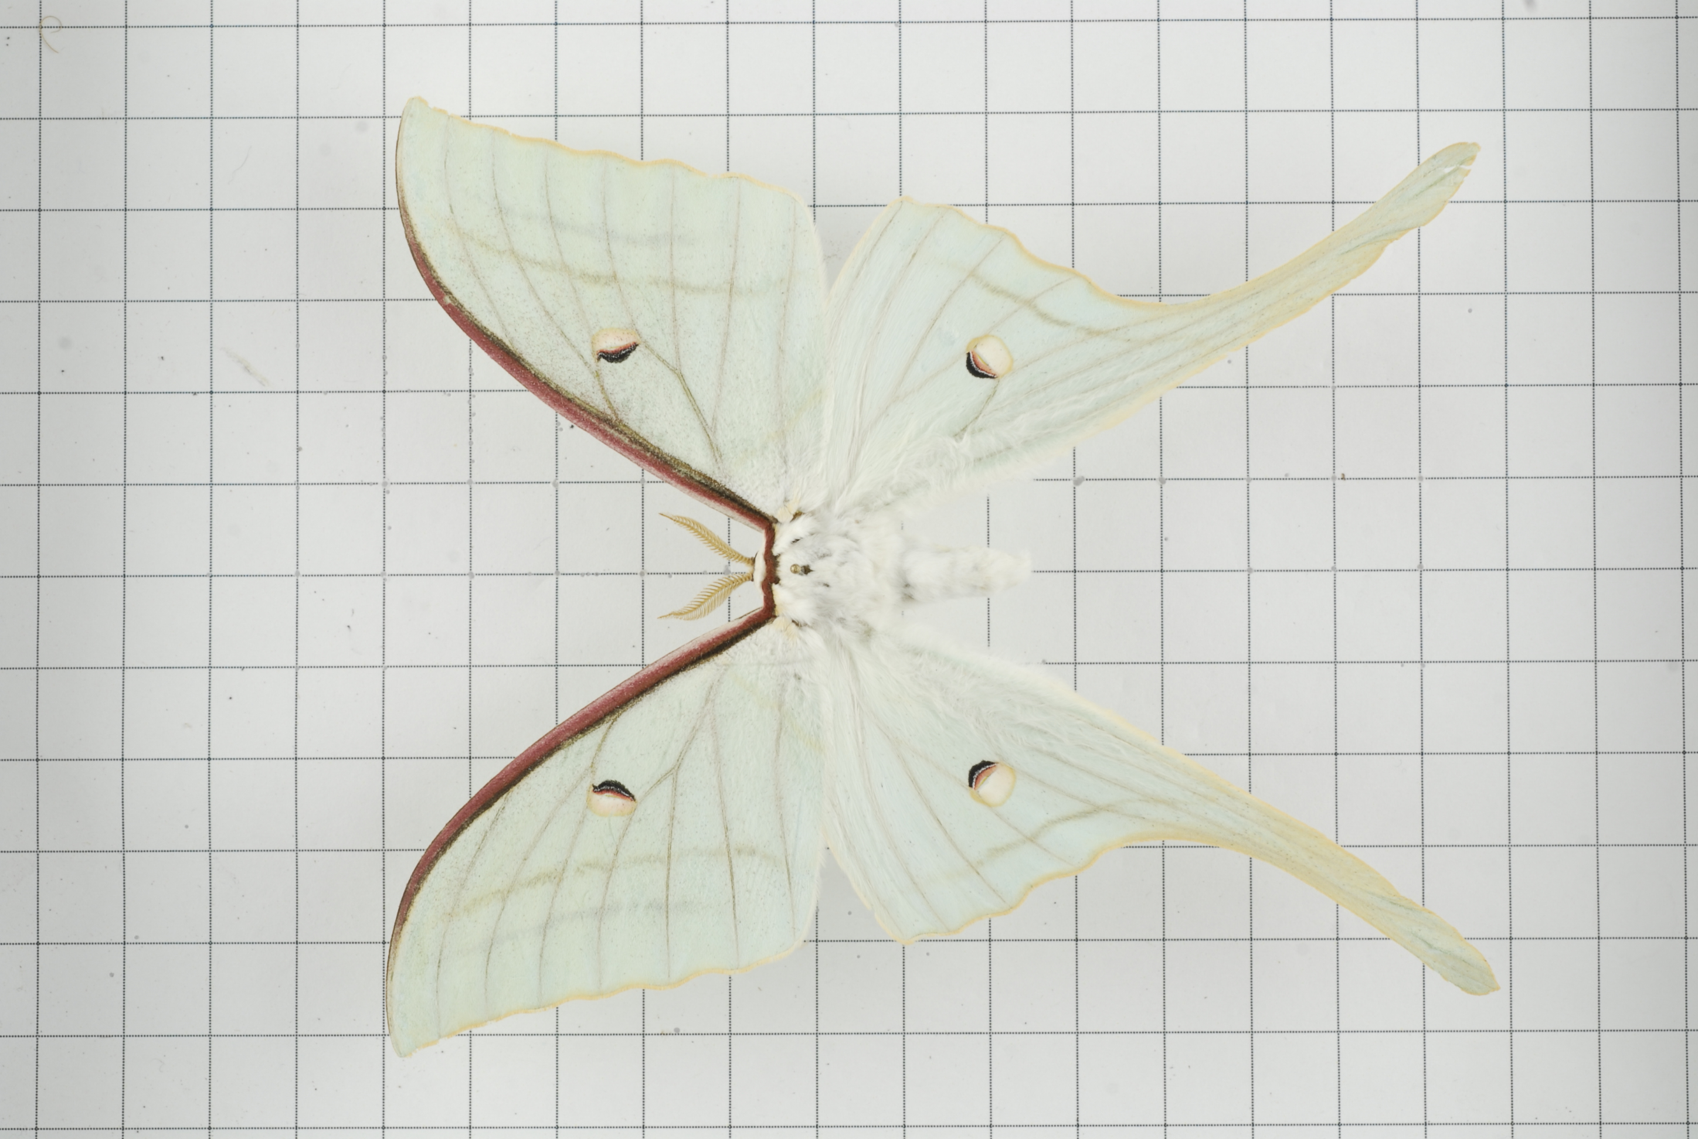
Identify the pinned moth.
Actias ningpoana ningtaiwana
